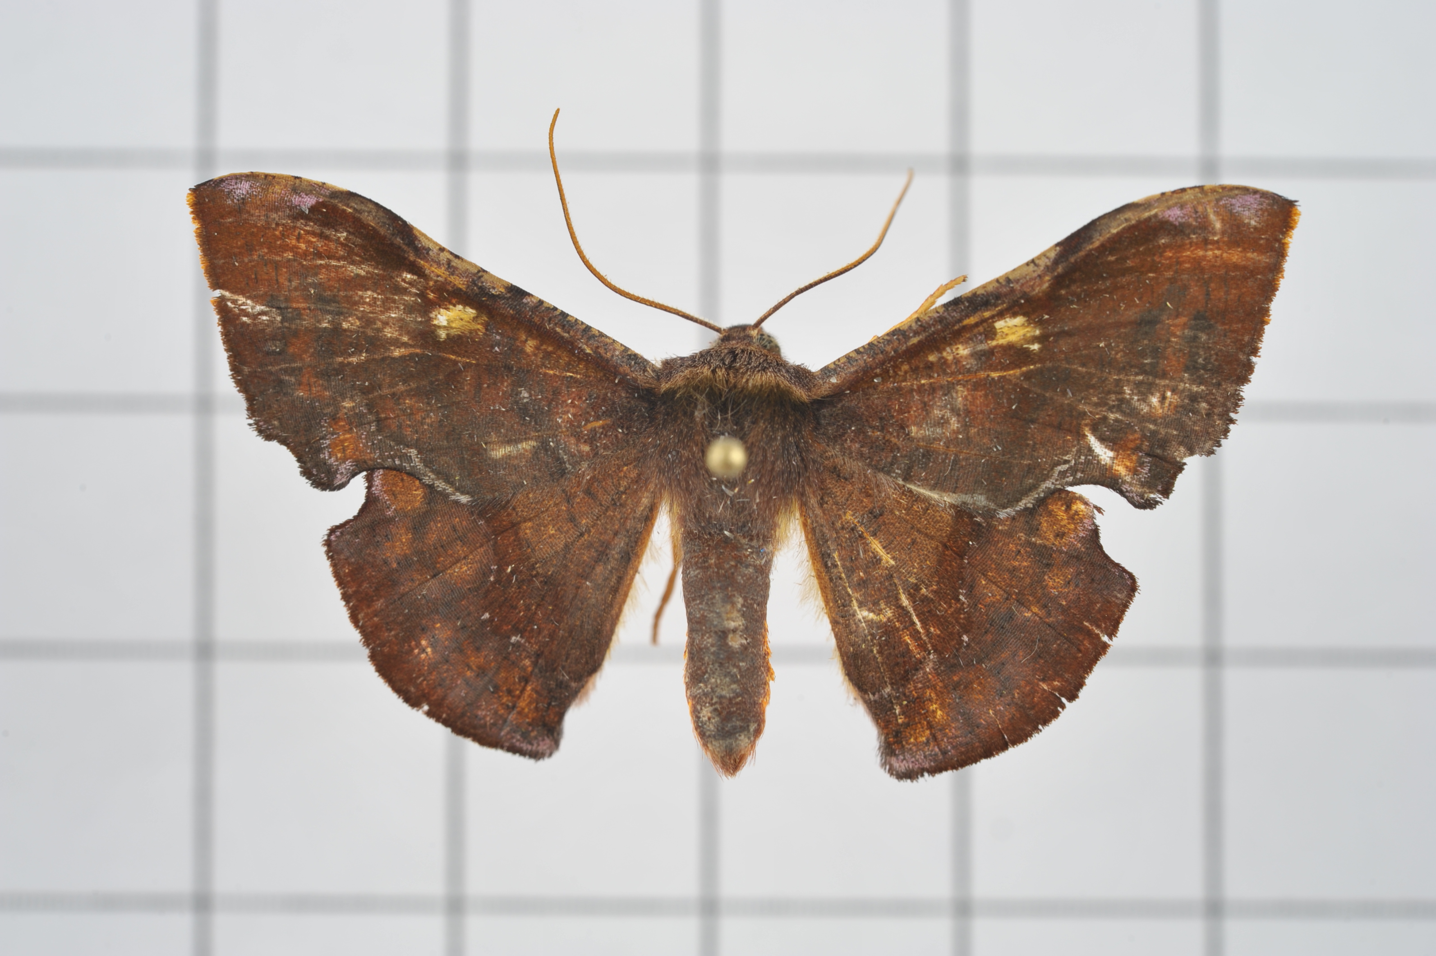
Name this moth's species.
Fascellina chromataria
